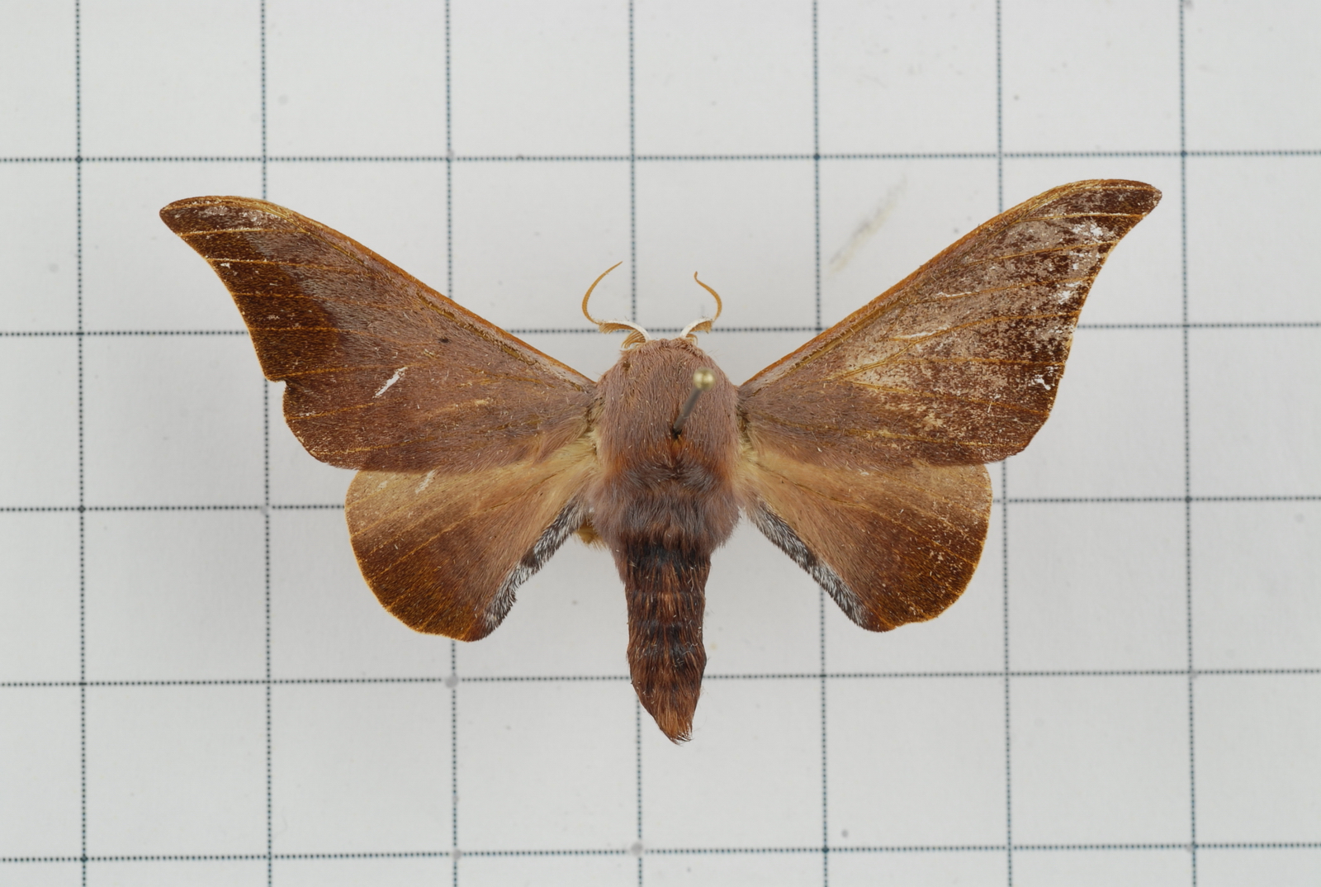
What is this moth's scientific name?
Comparmustilia gerontica
